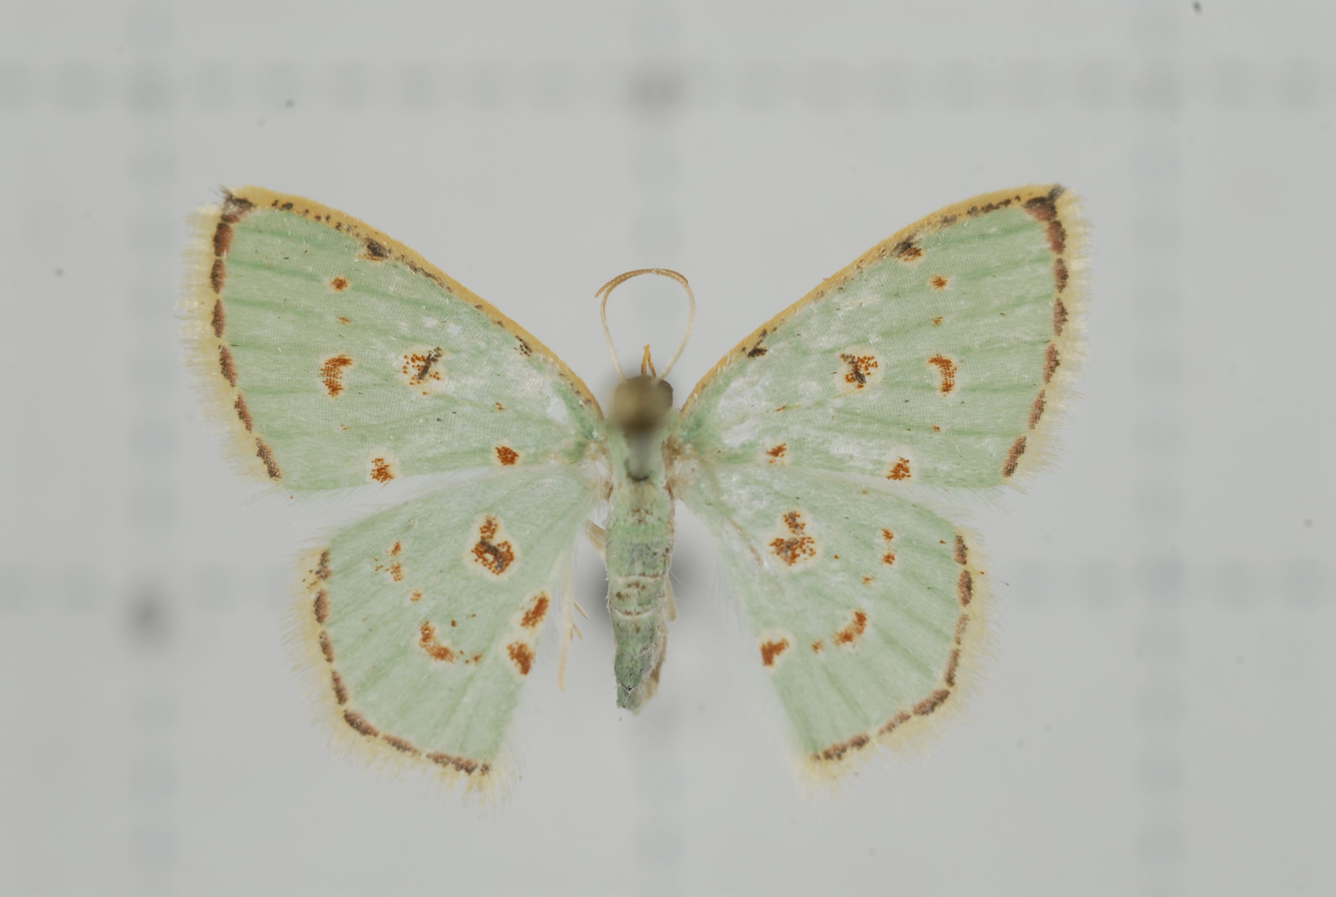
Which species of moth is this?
Comostola laesaria
